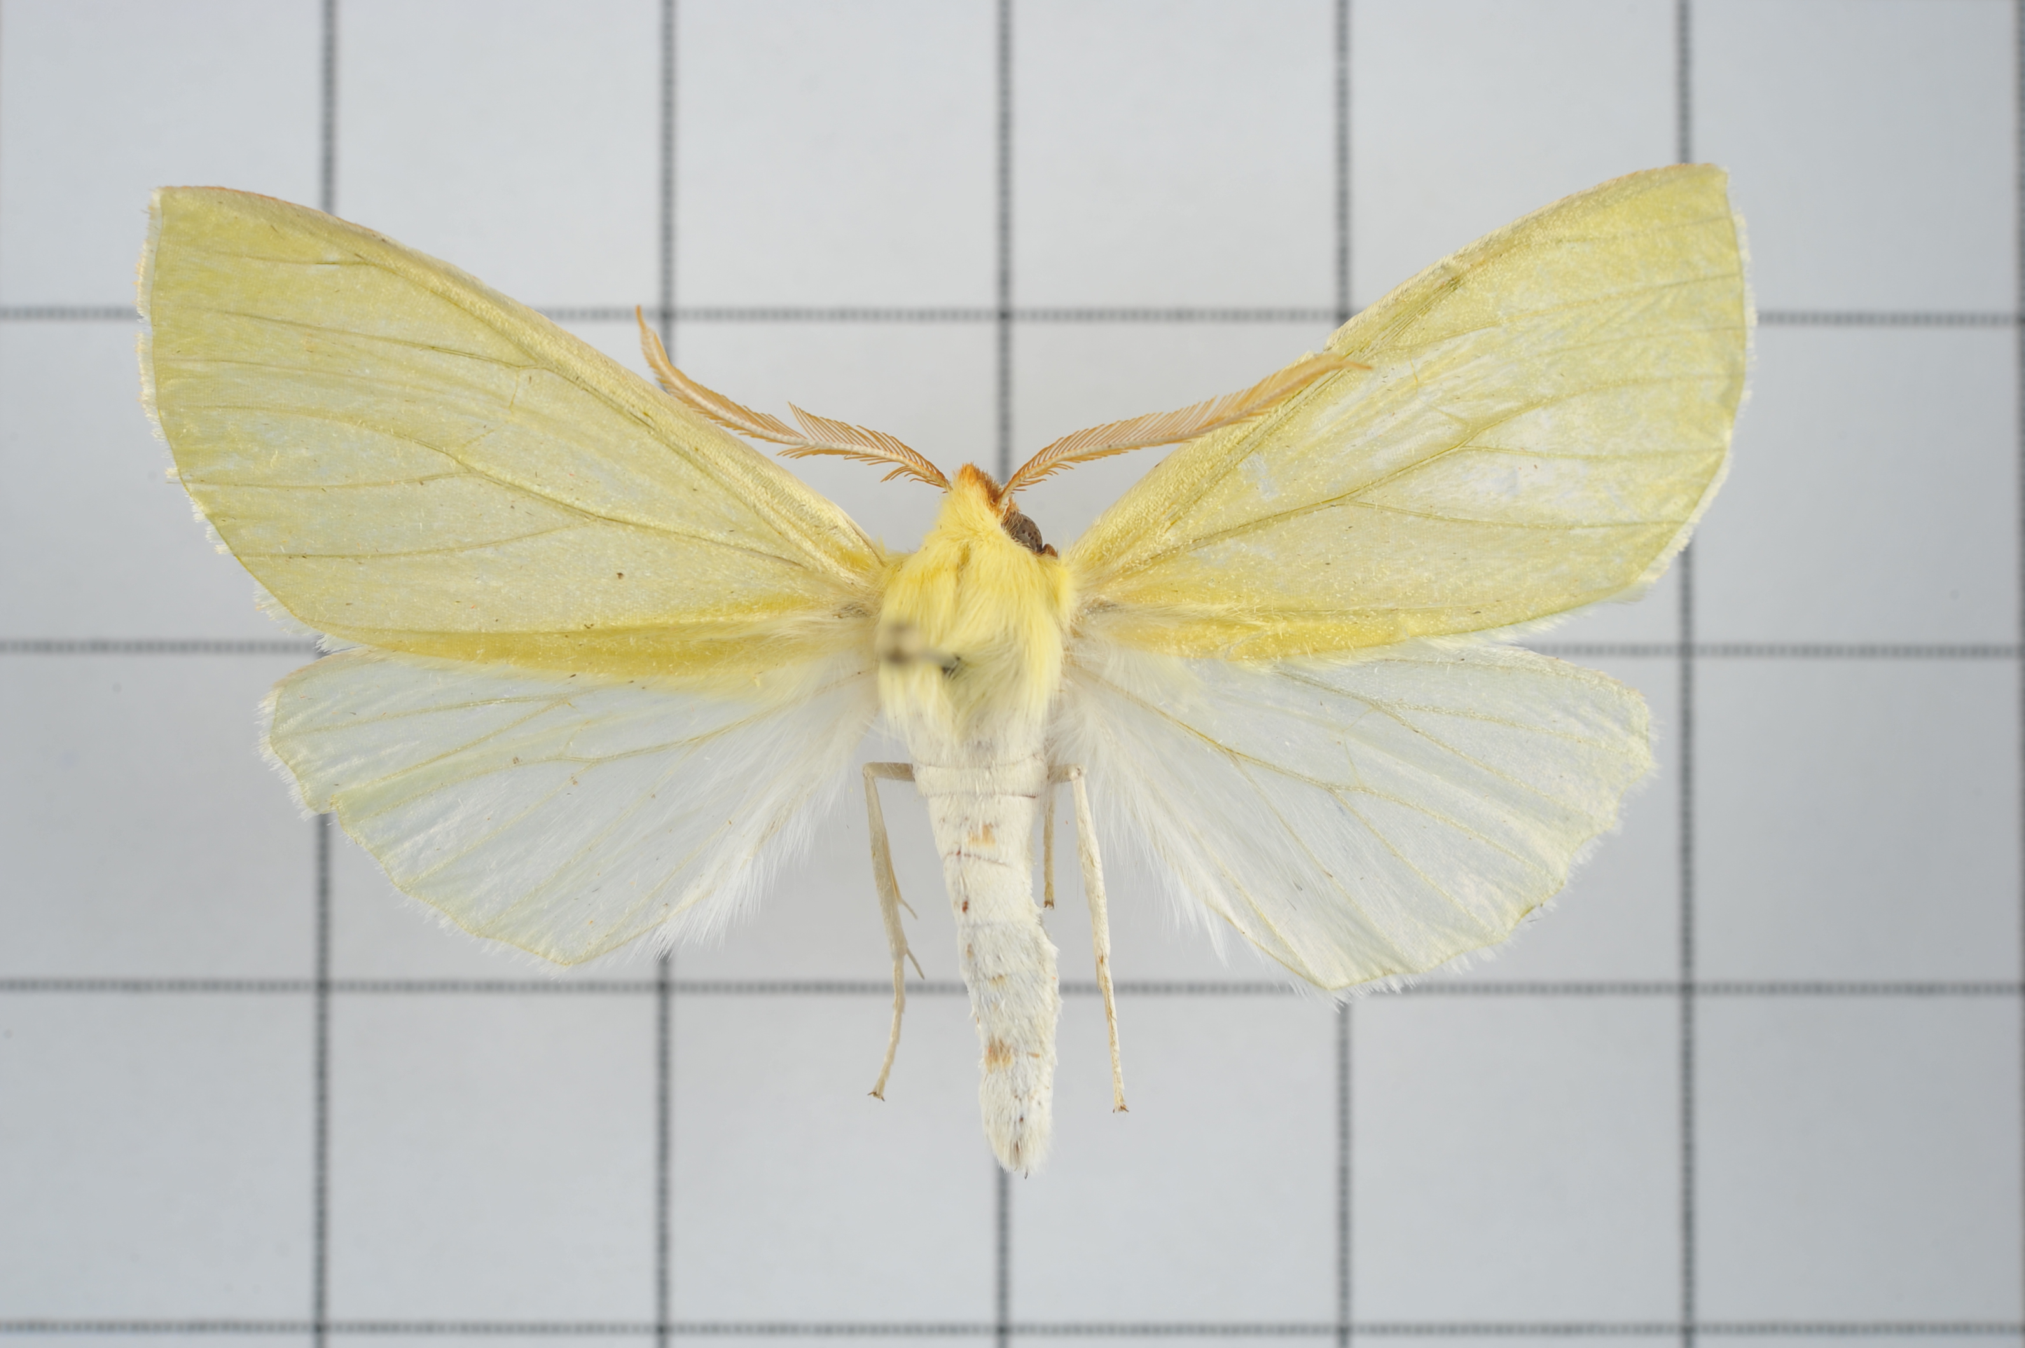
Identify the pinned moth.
Doratoptera lutea
